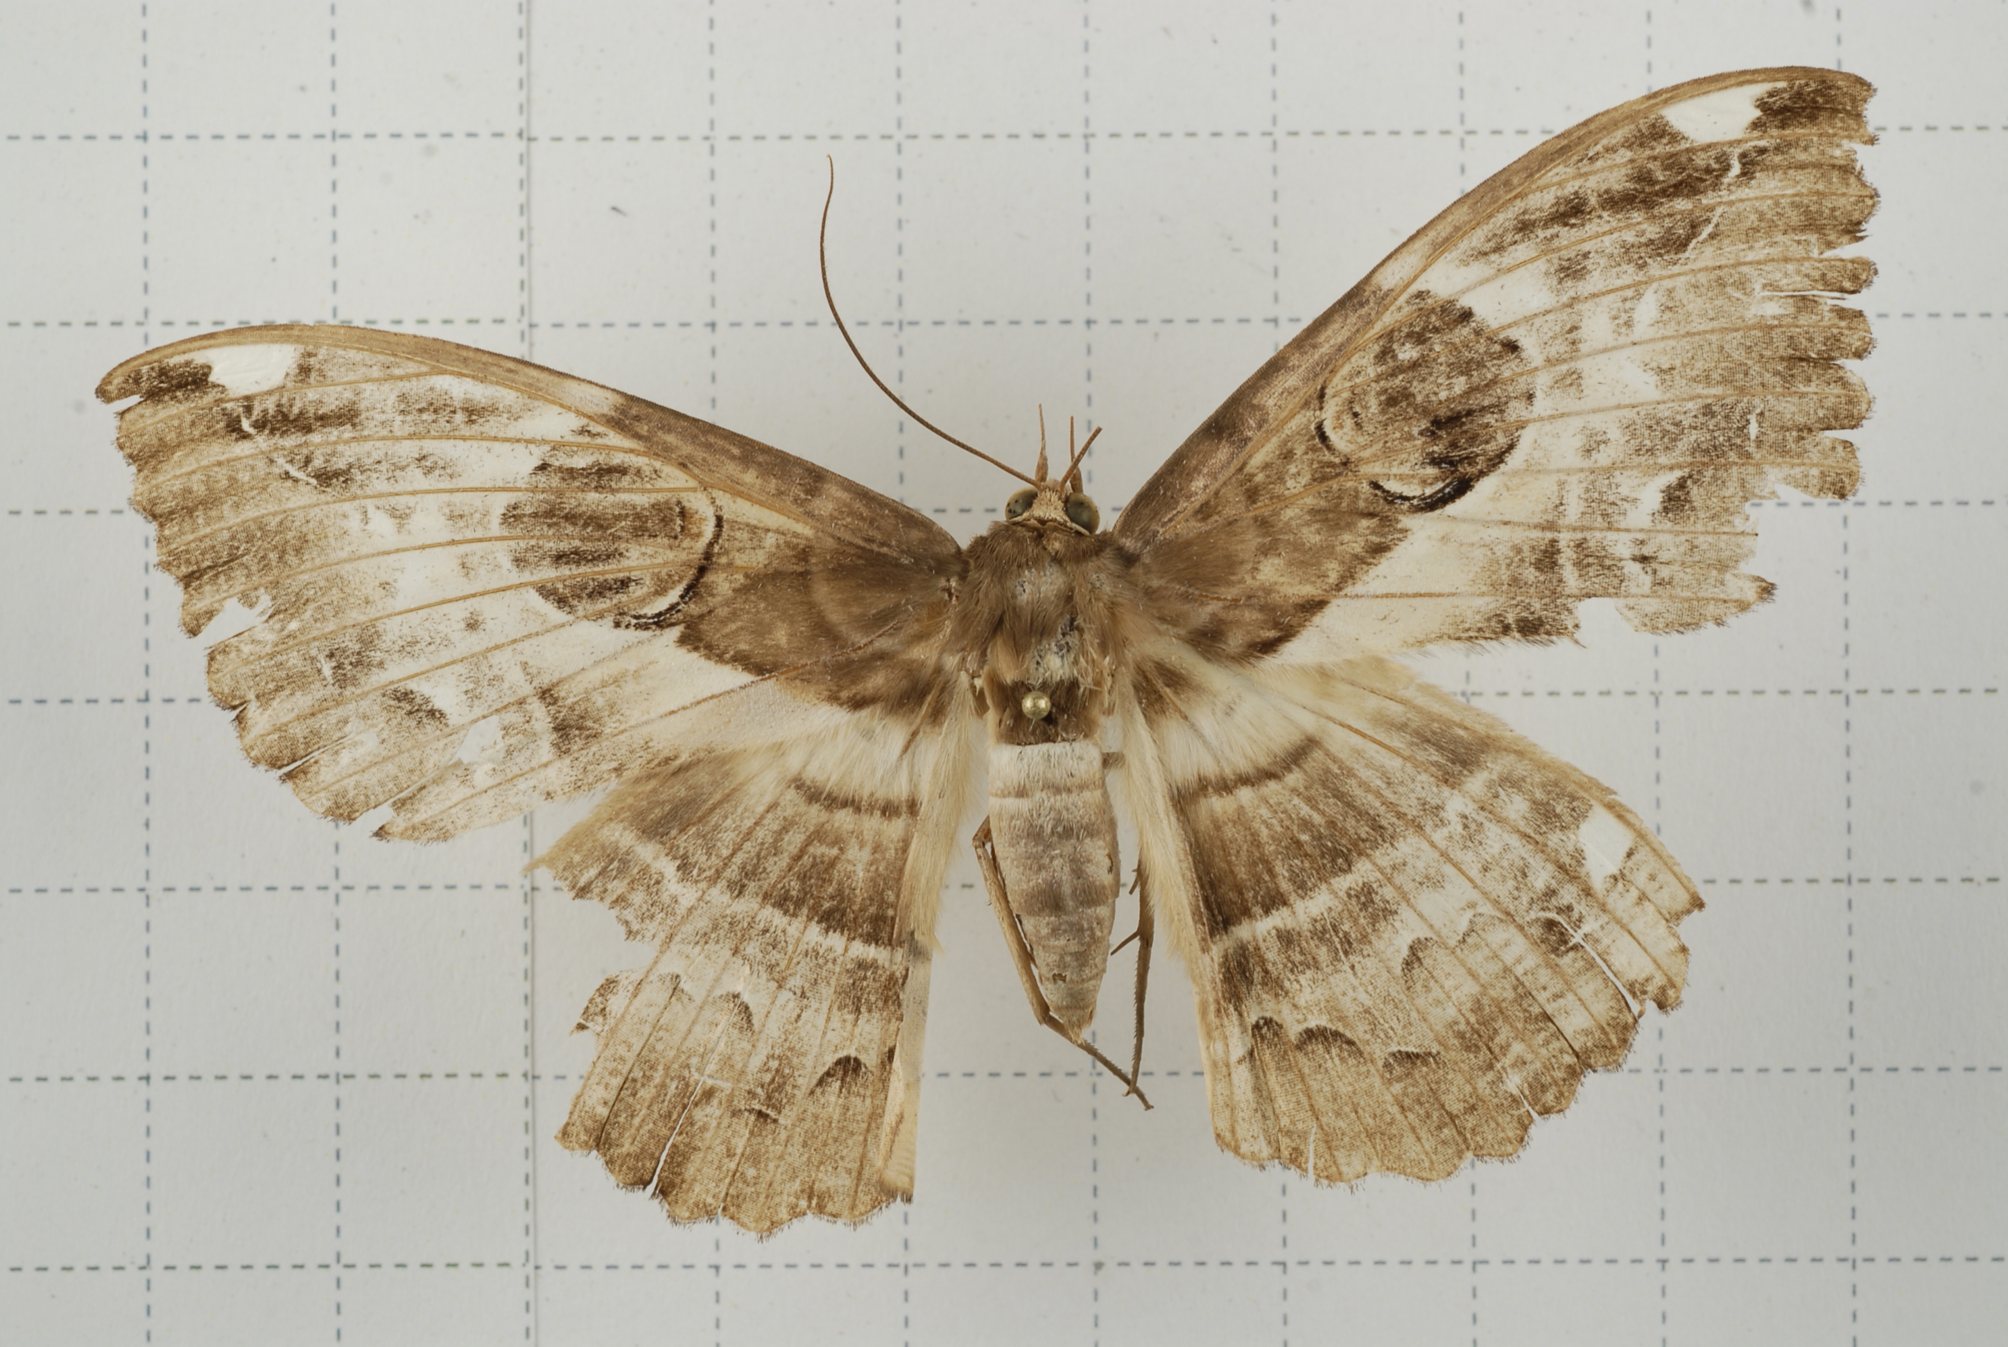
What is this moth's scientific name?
Erebus ephesperis
